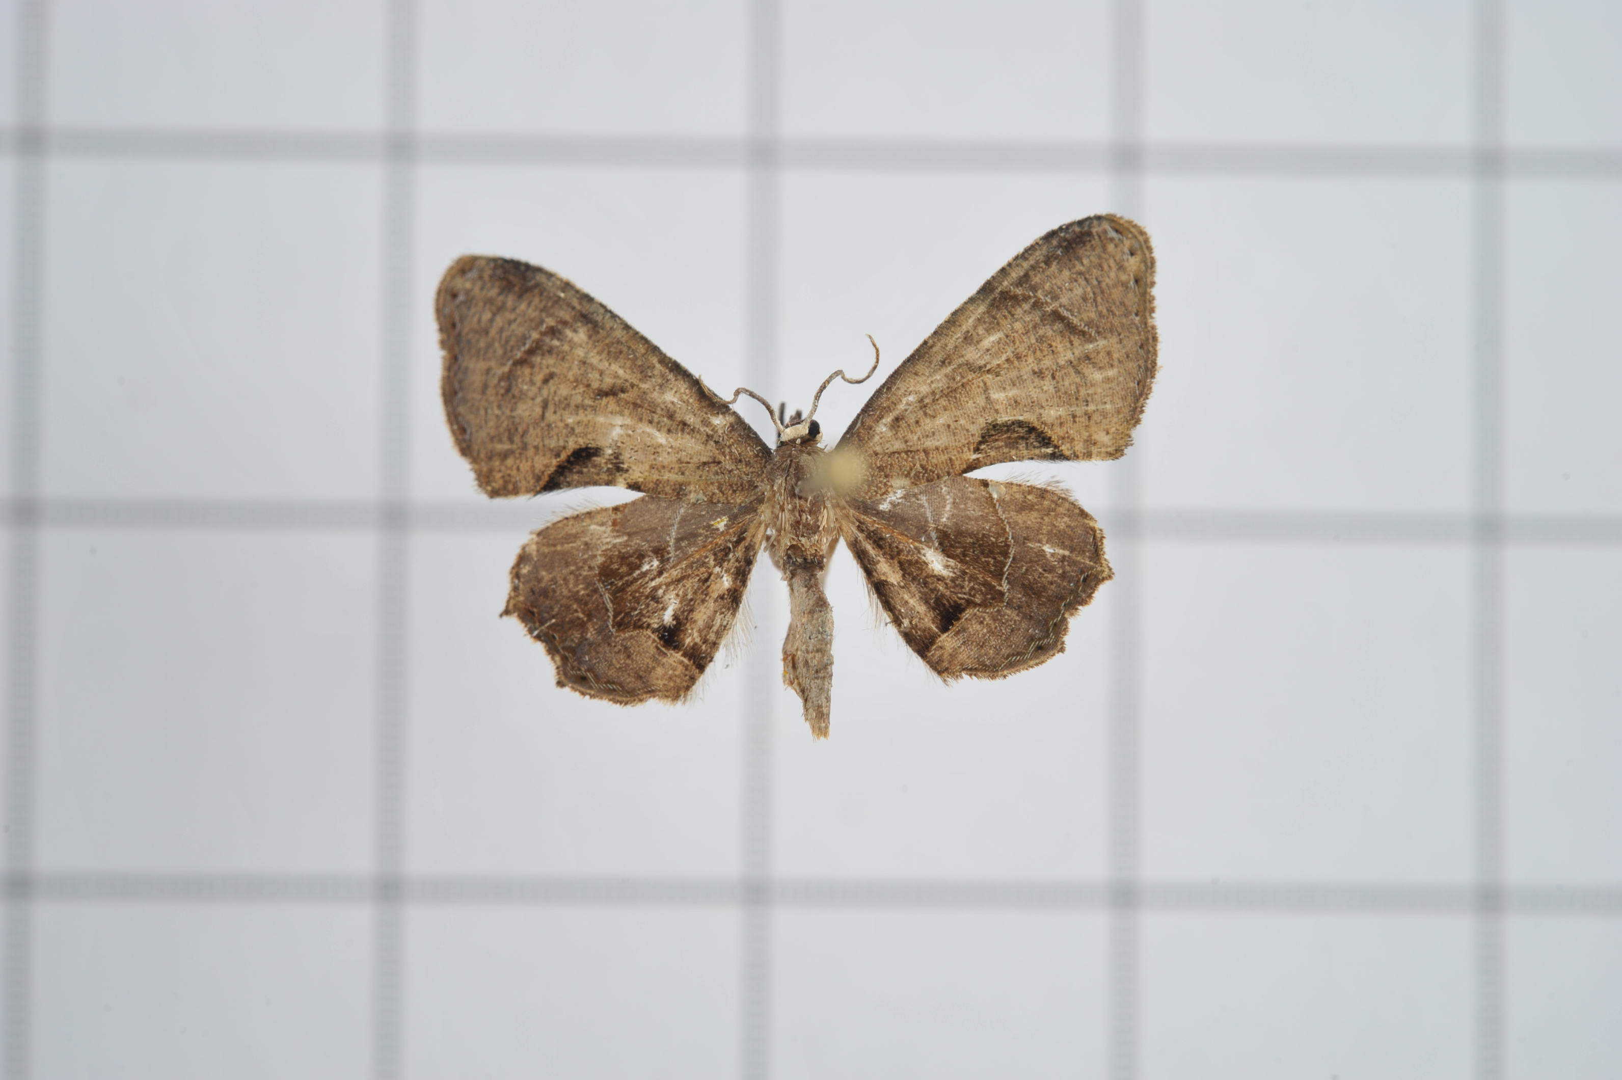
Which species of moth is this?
Phazaca alikangensis
